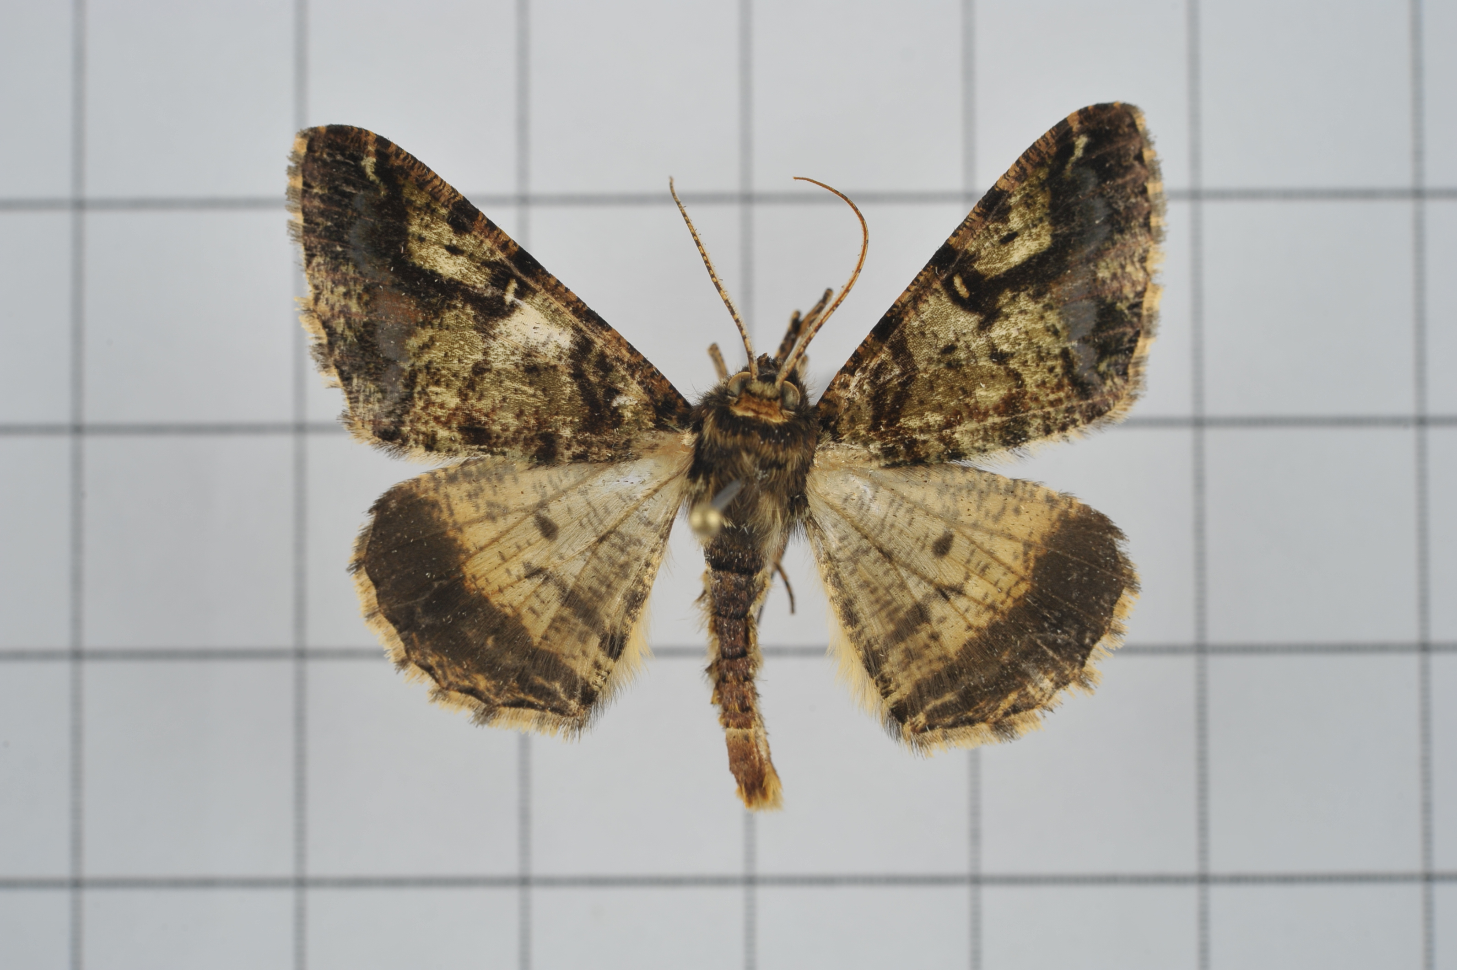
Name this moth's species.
Gasterocome pannosaria orta
